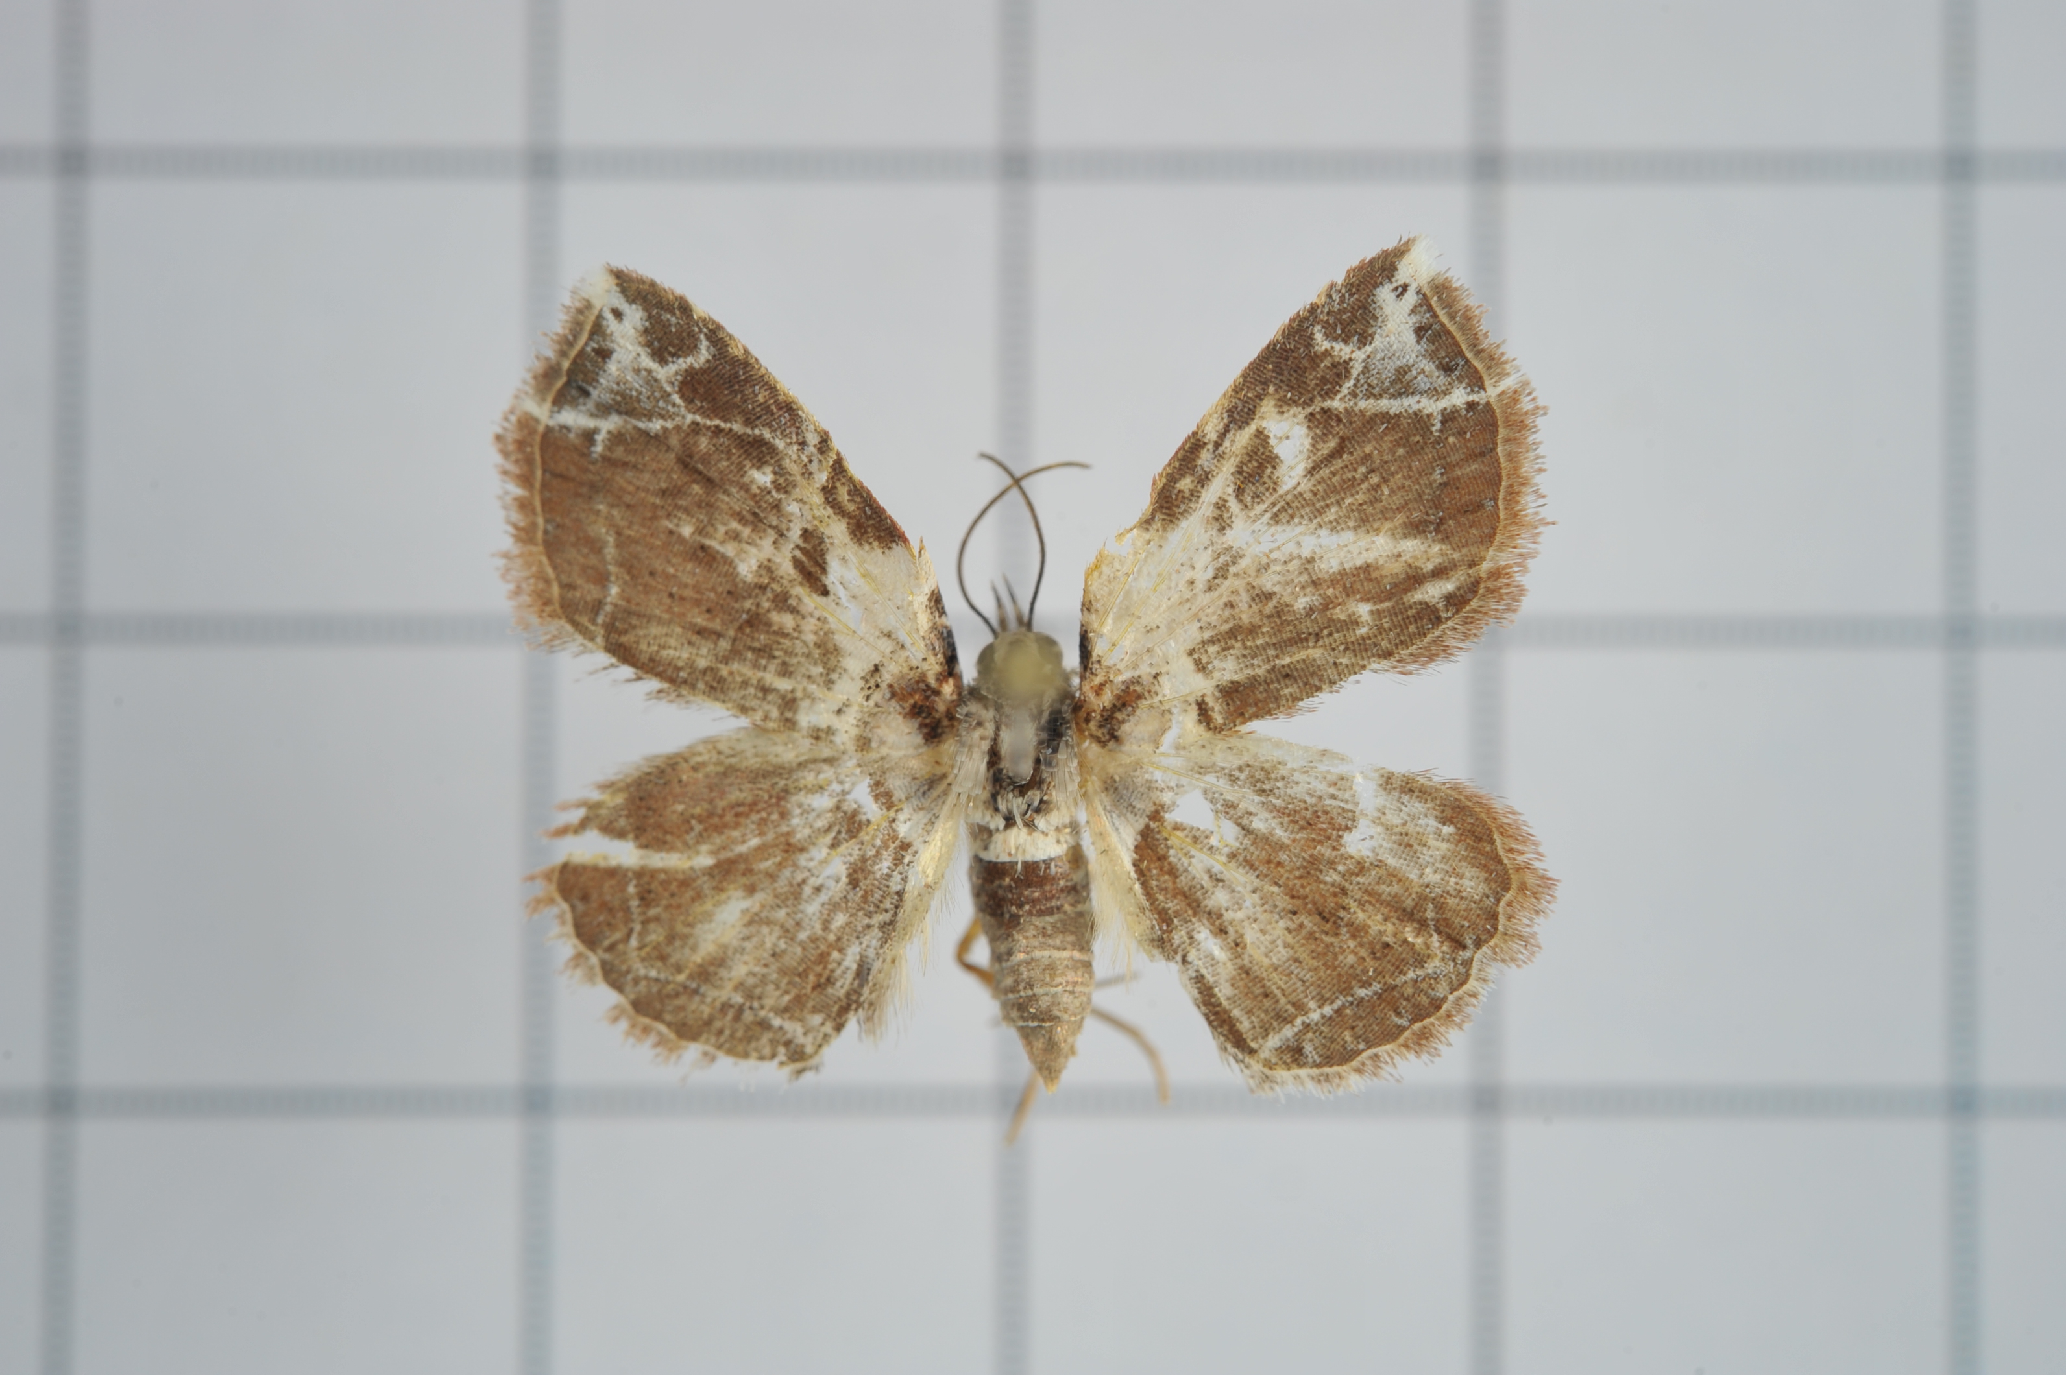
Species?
Cruxoruza decorata
